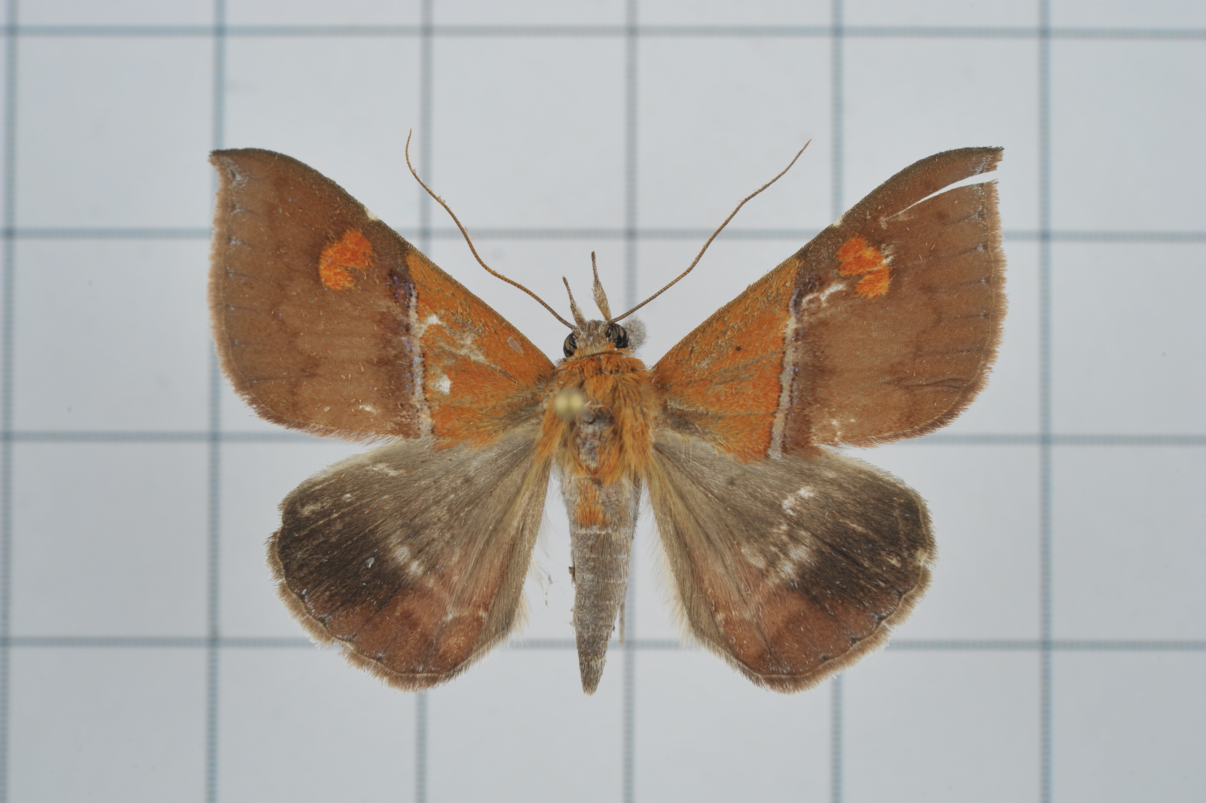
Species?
Sympis rufibasis
